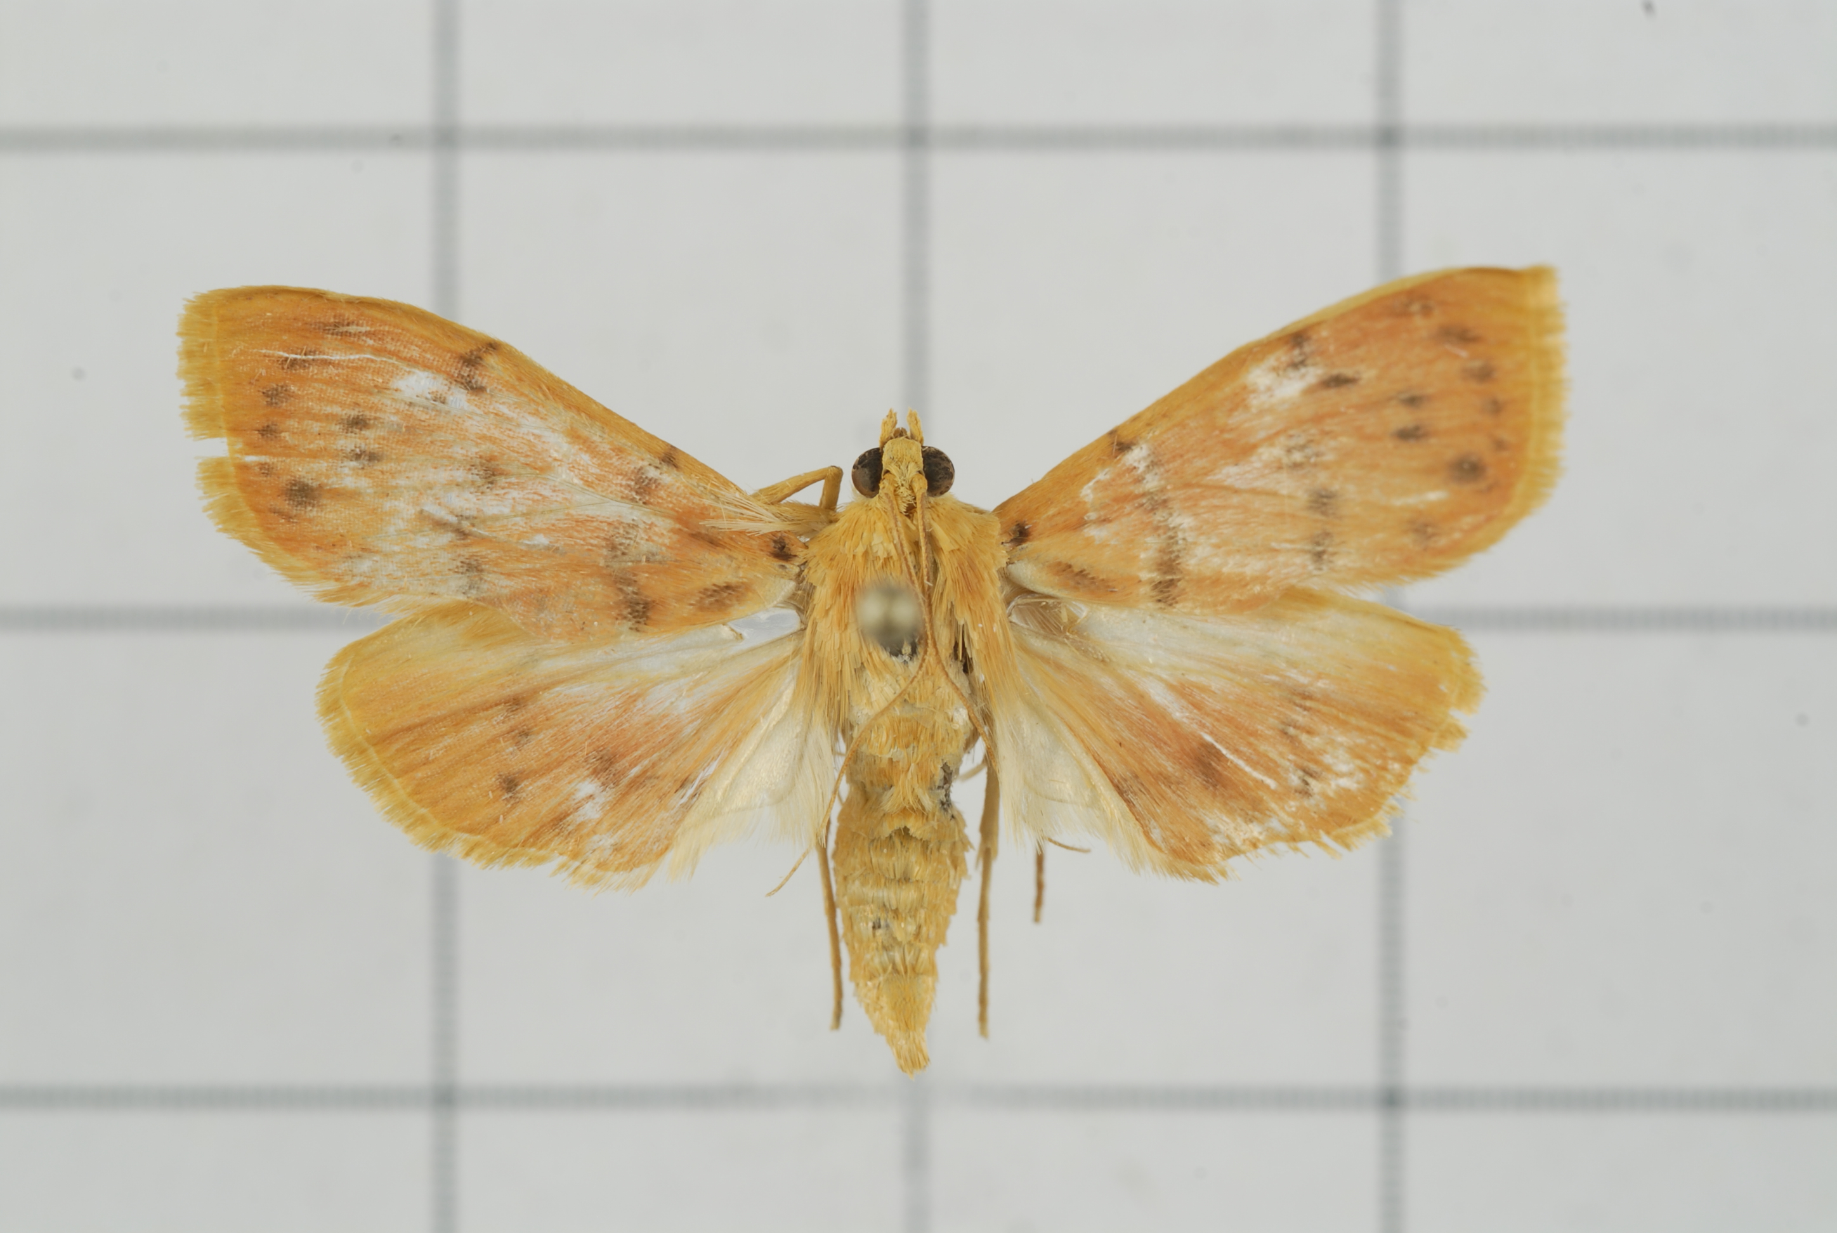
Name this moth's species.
Eusabena miltochristalis
